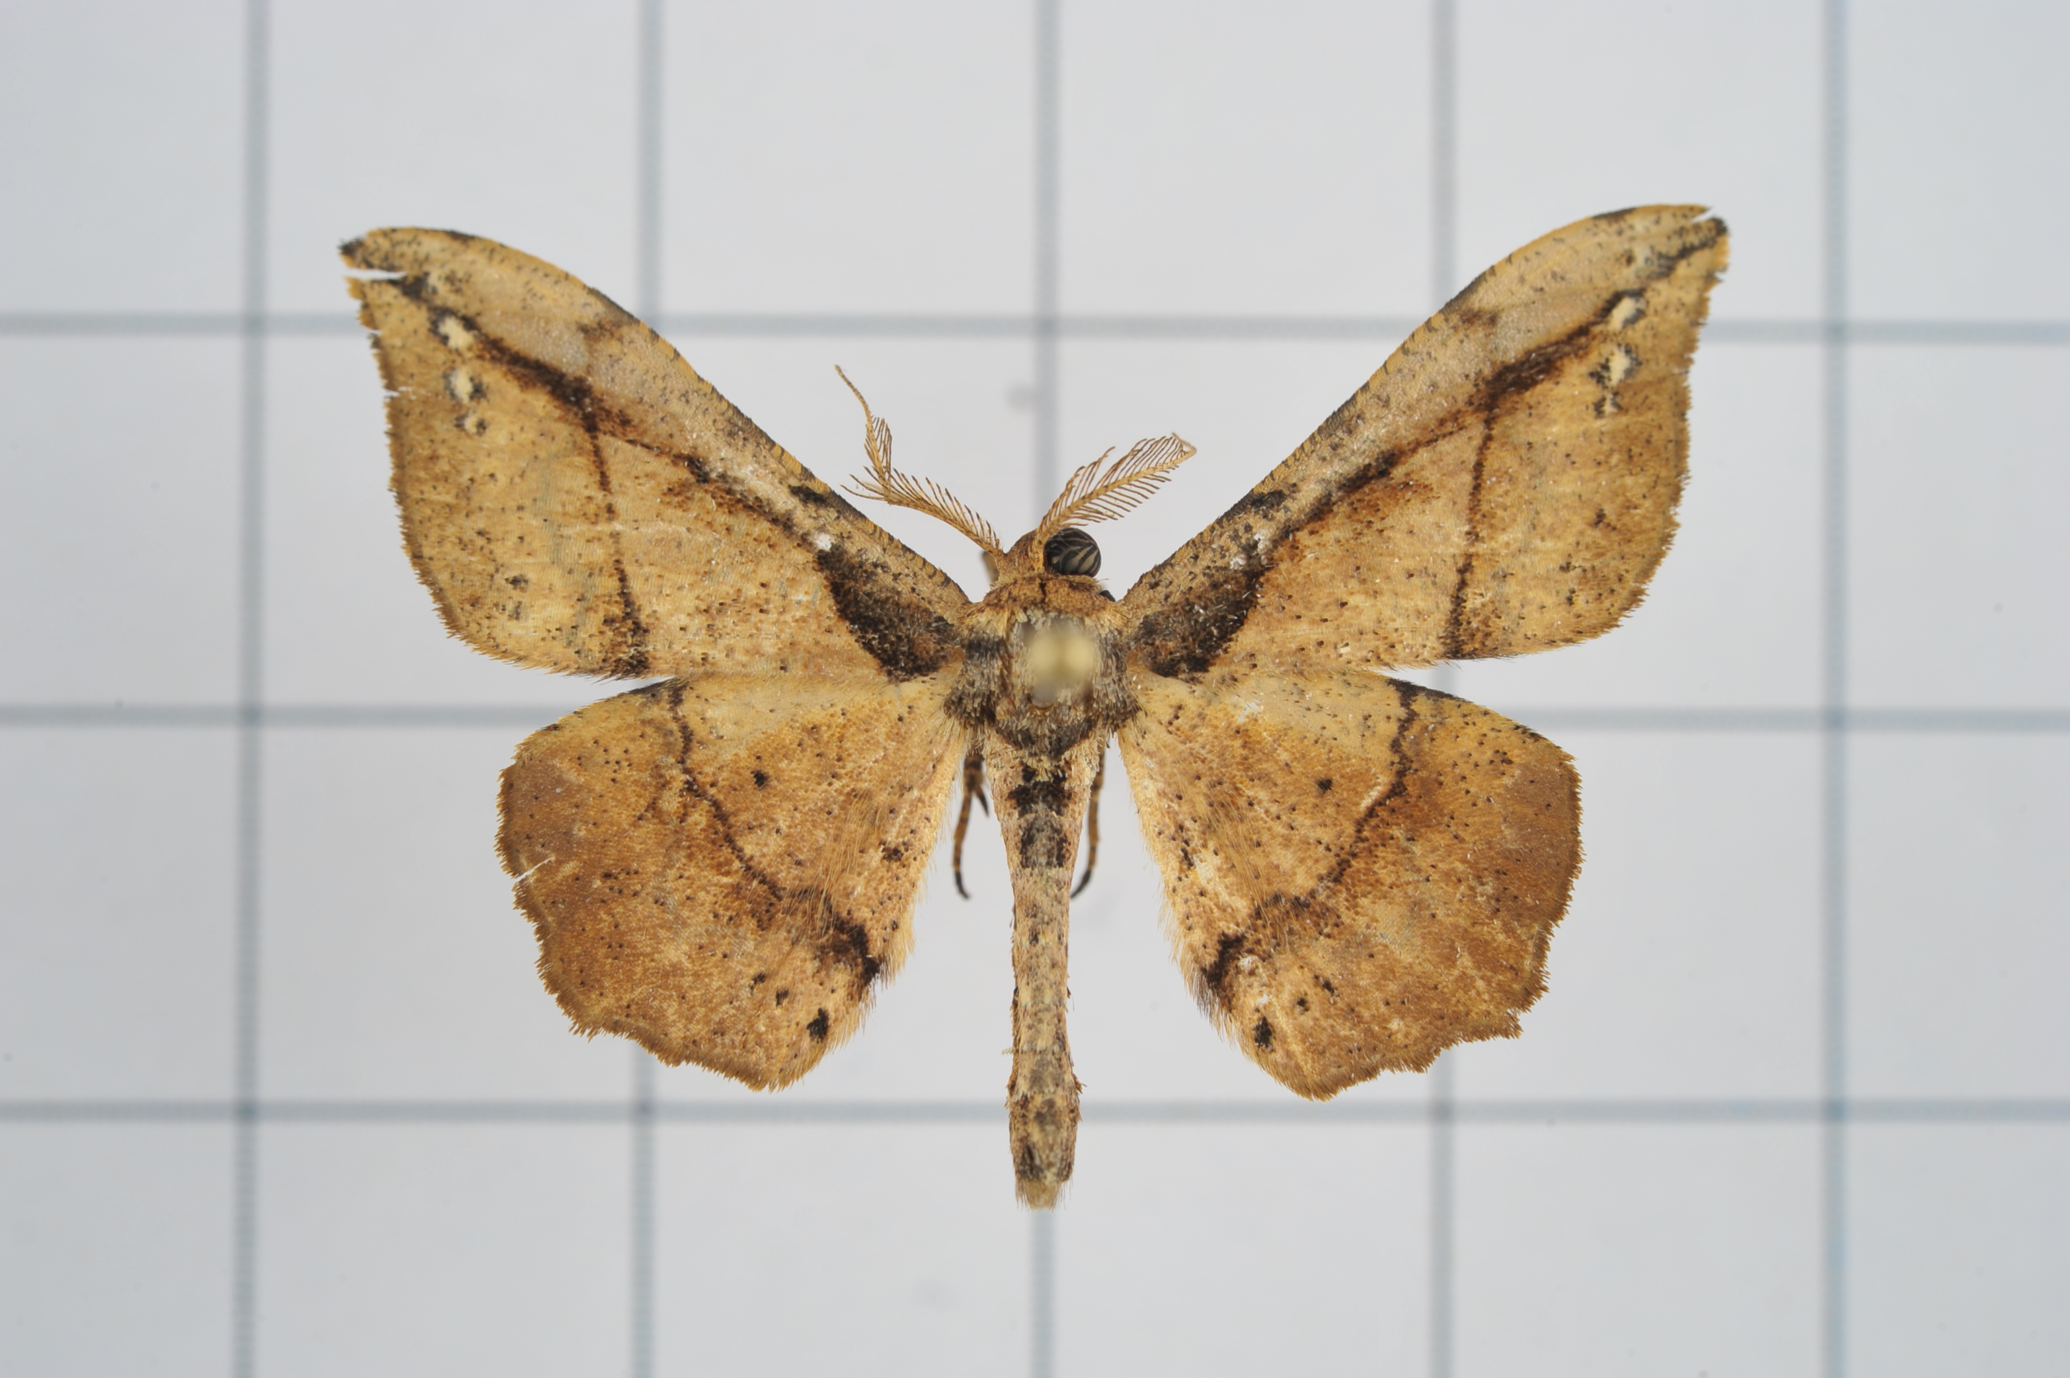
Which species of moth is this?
Hyposidra infixaria
